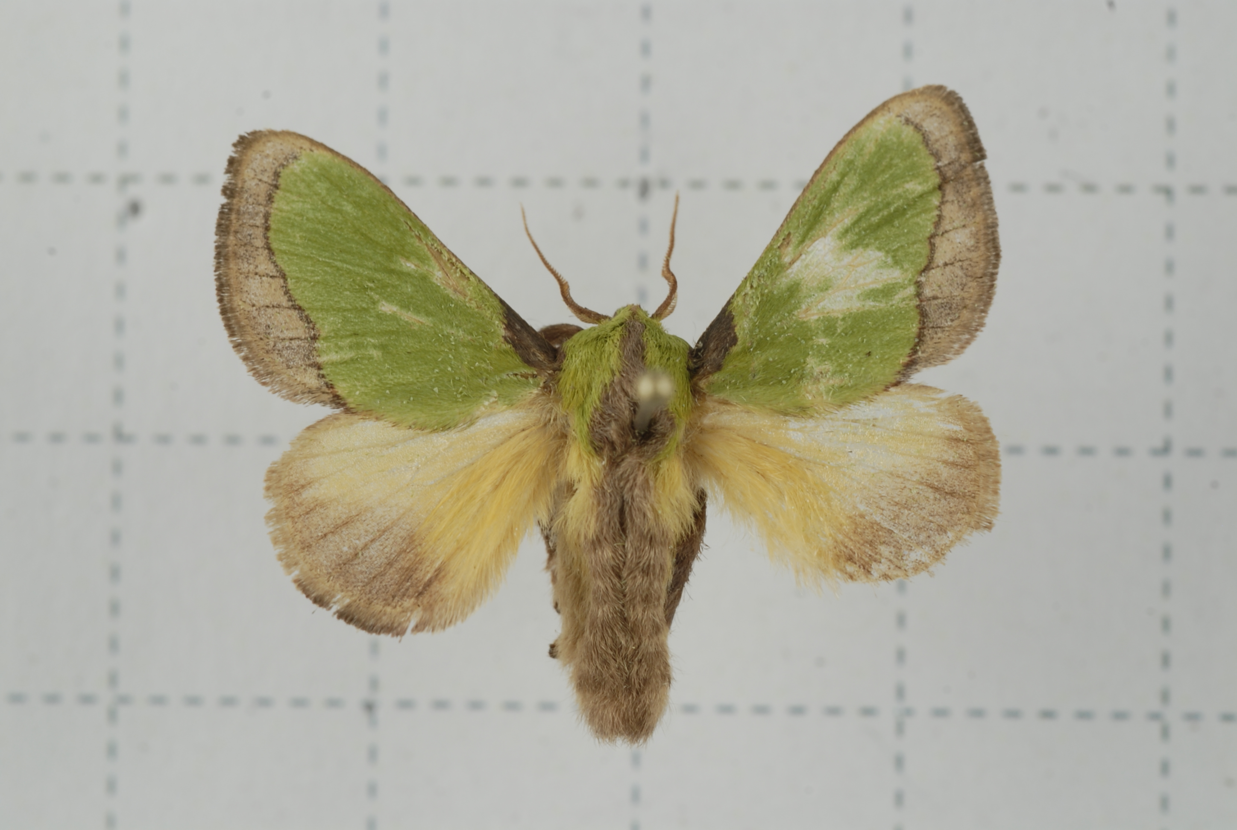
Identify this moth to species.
Parasa shirakii
